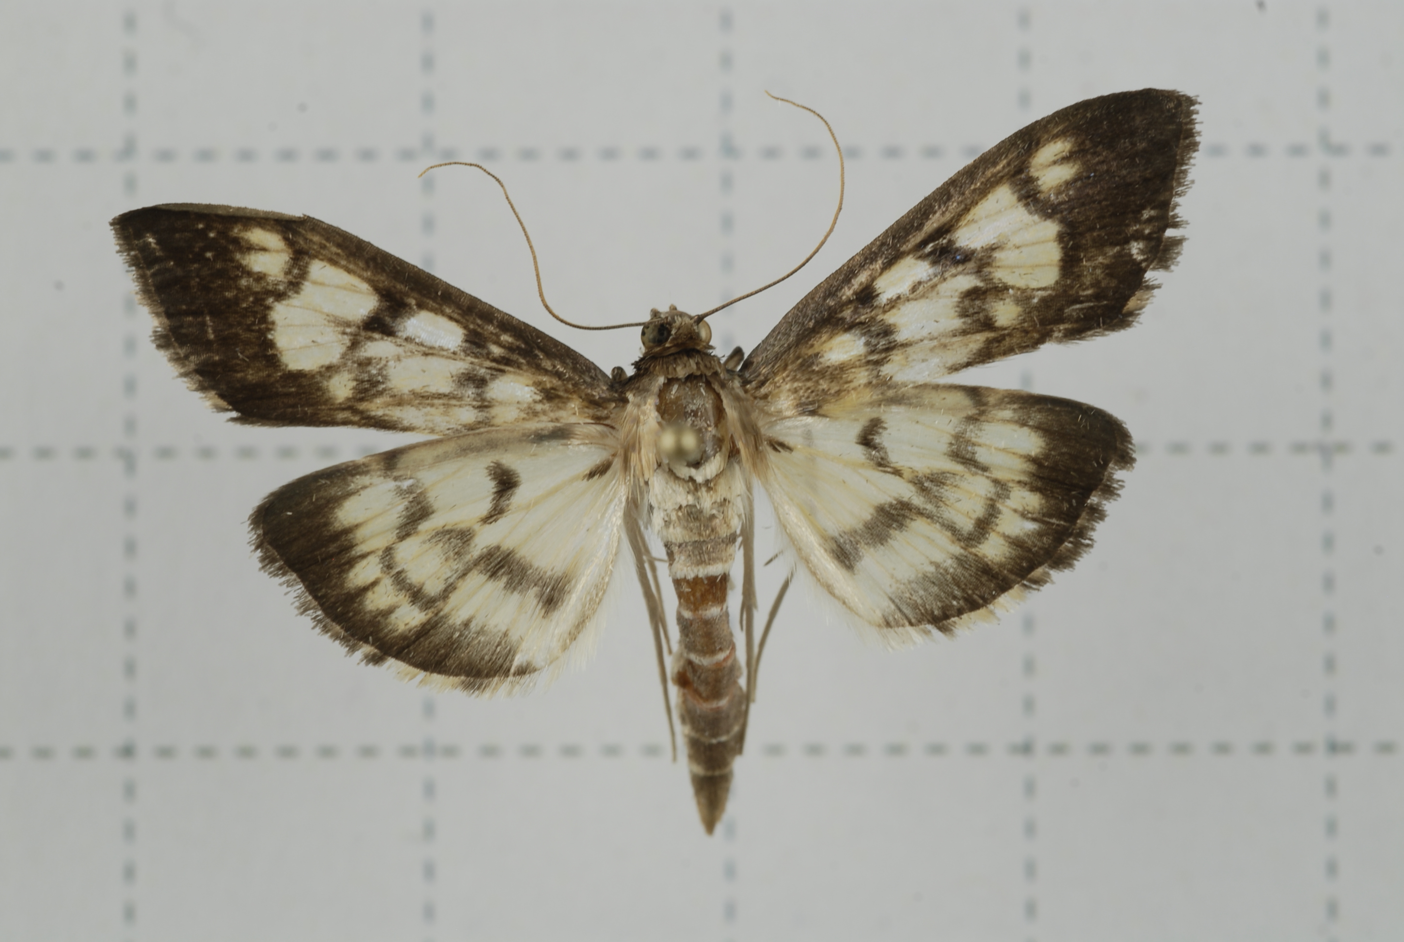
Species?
Syllepte taiwanalis
